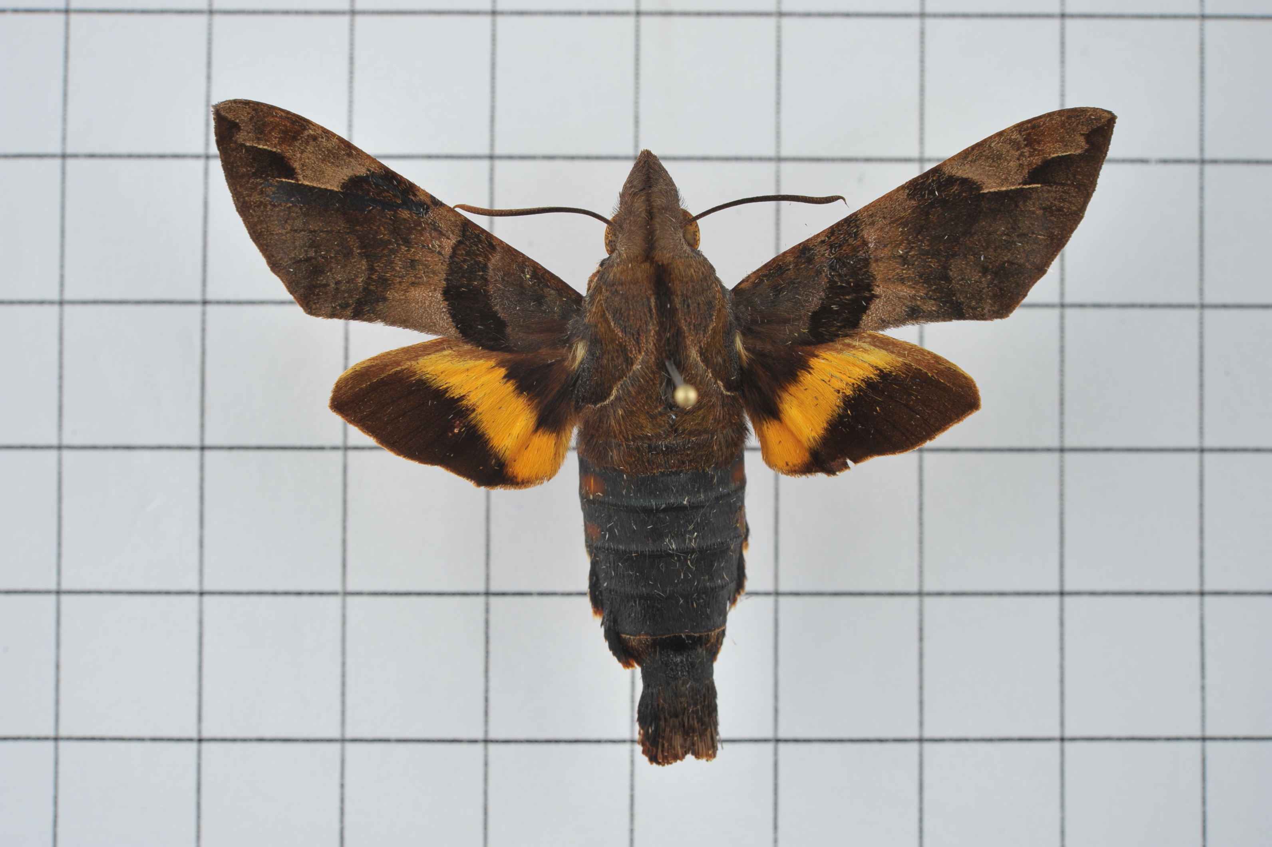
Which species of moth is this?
Macroglossum saga
